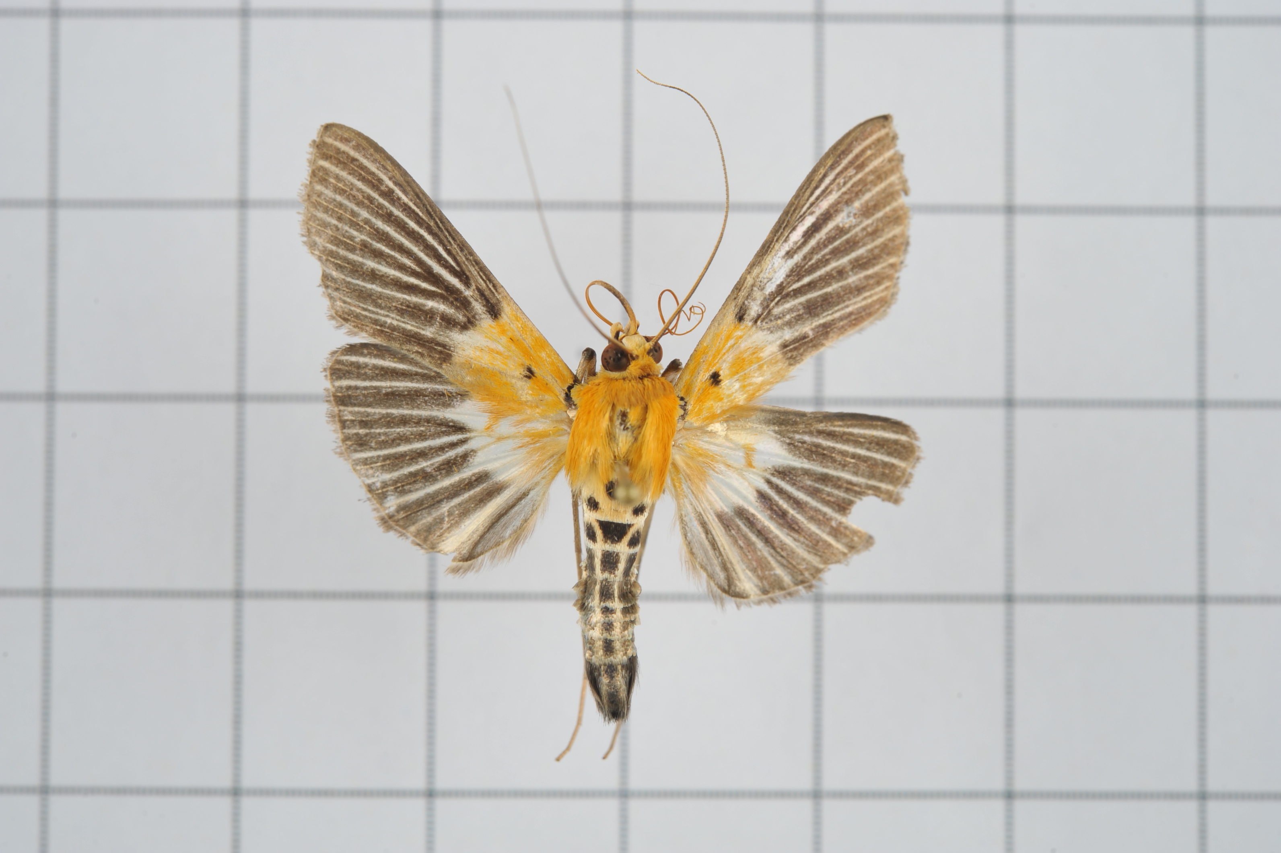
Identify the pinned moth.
Nevrina procopia
